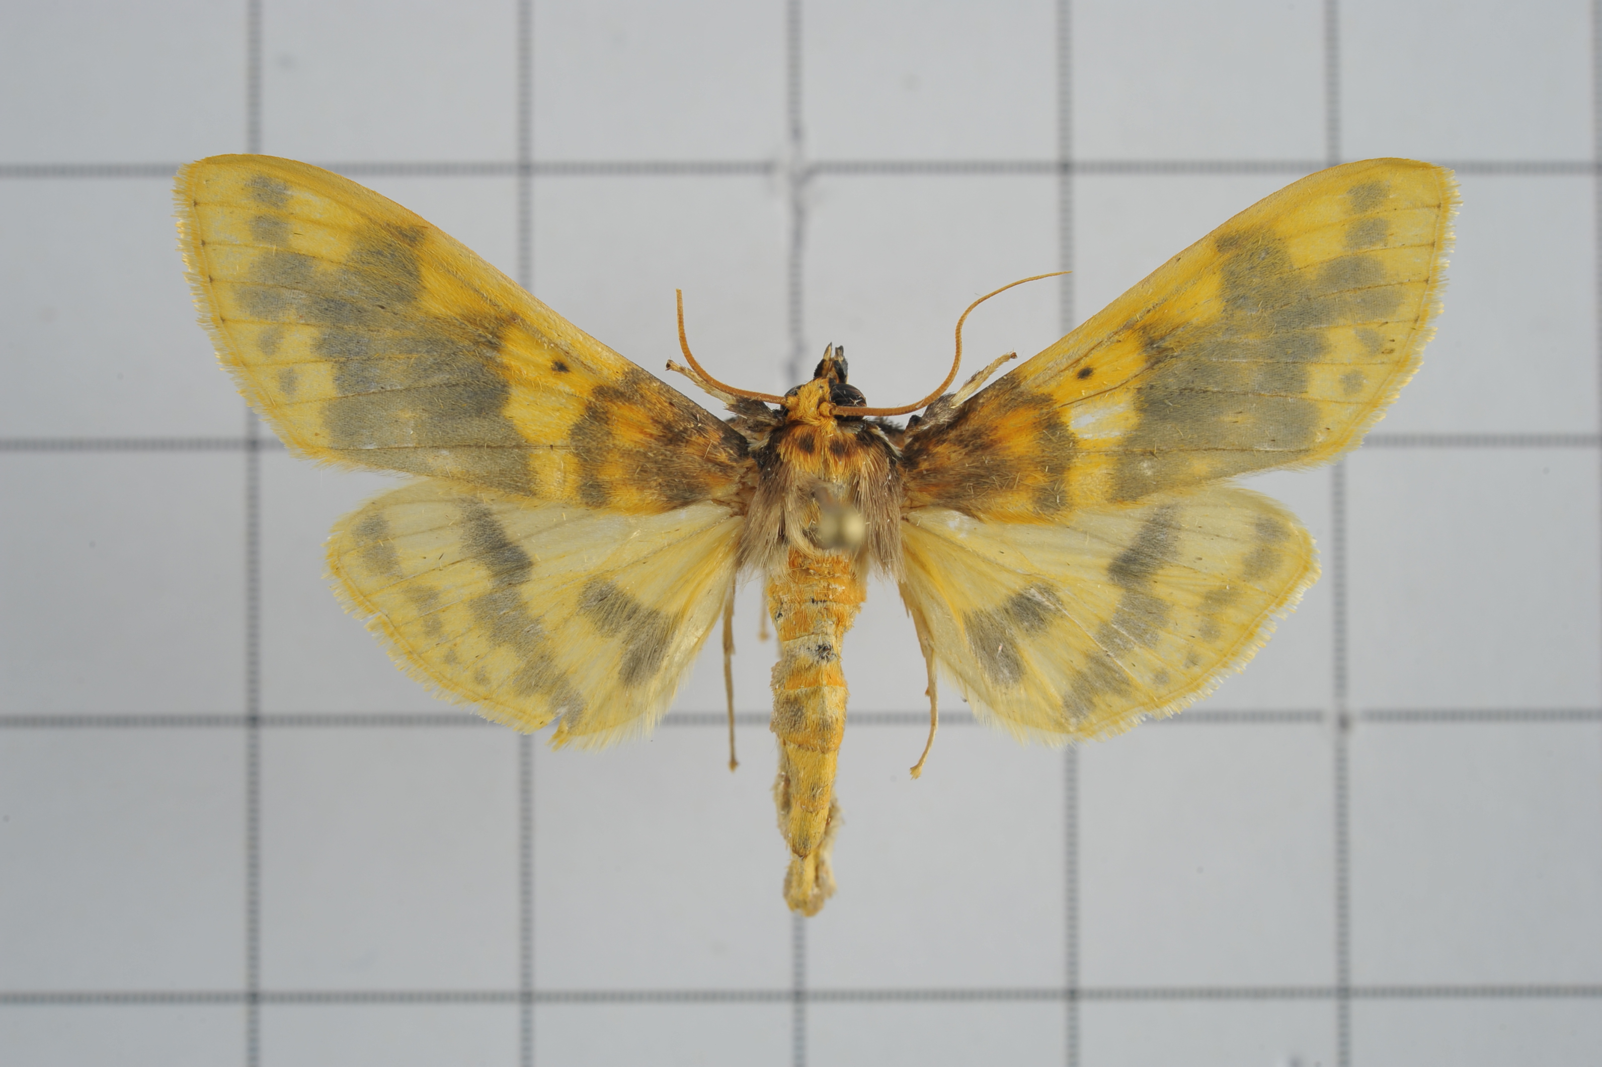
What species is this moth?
Pachynoa thoosalis
